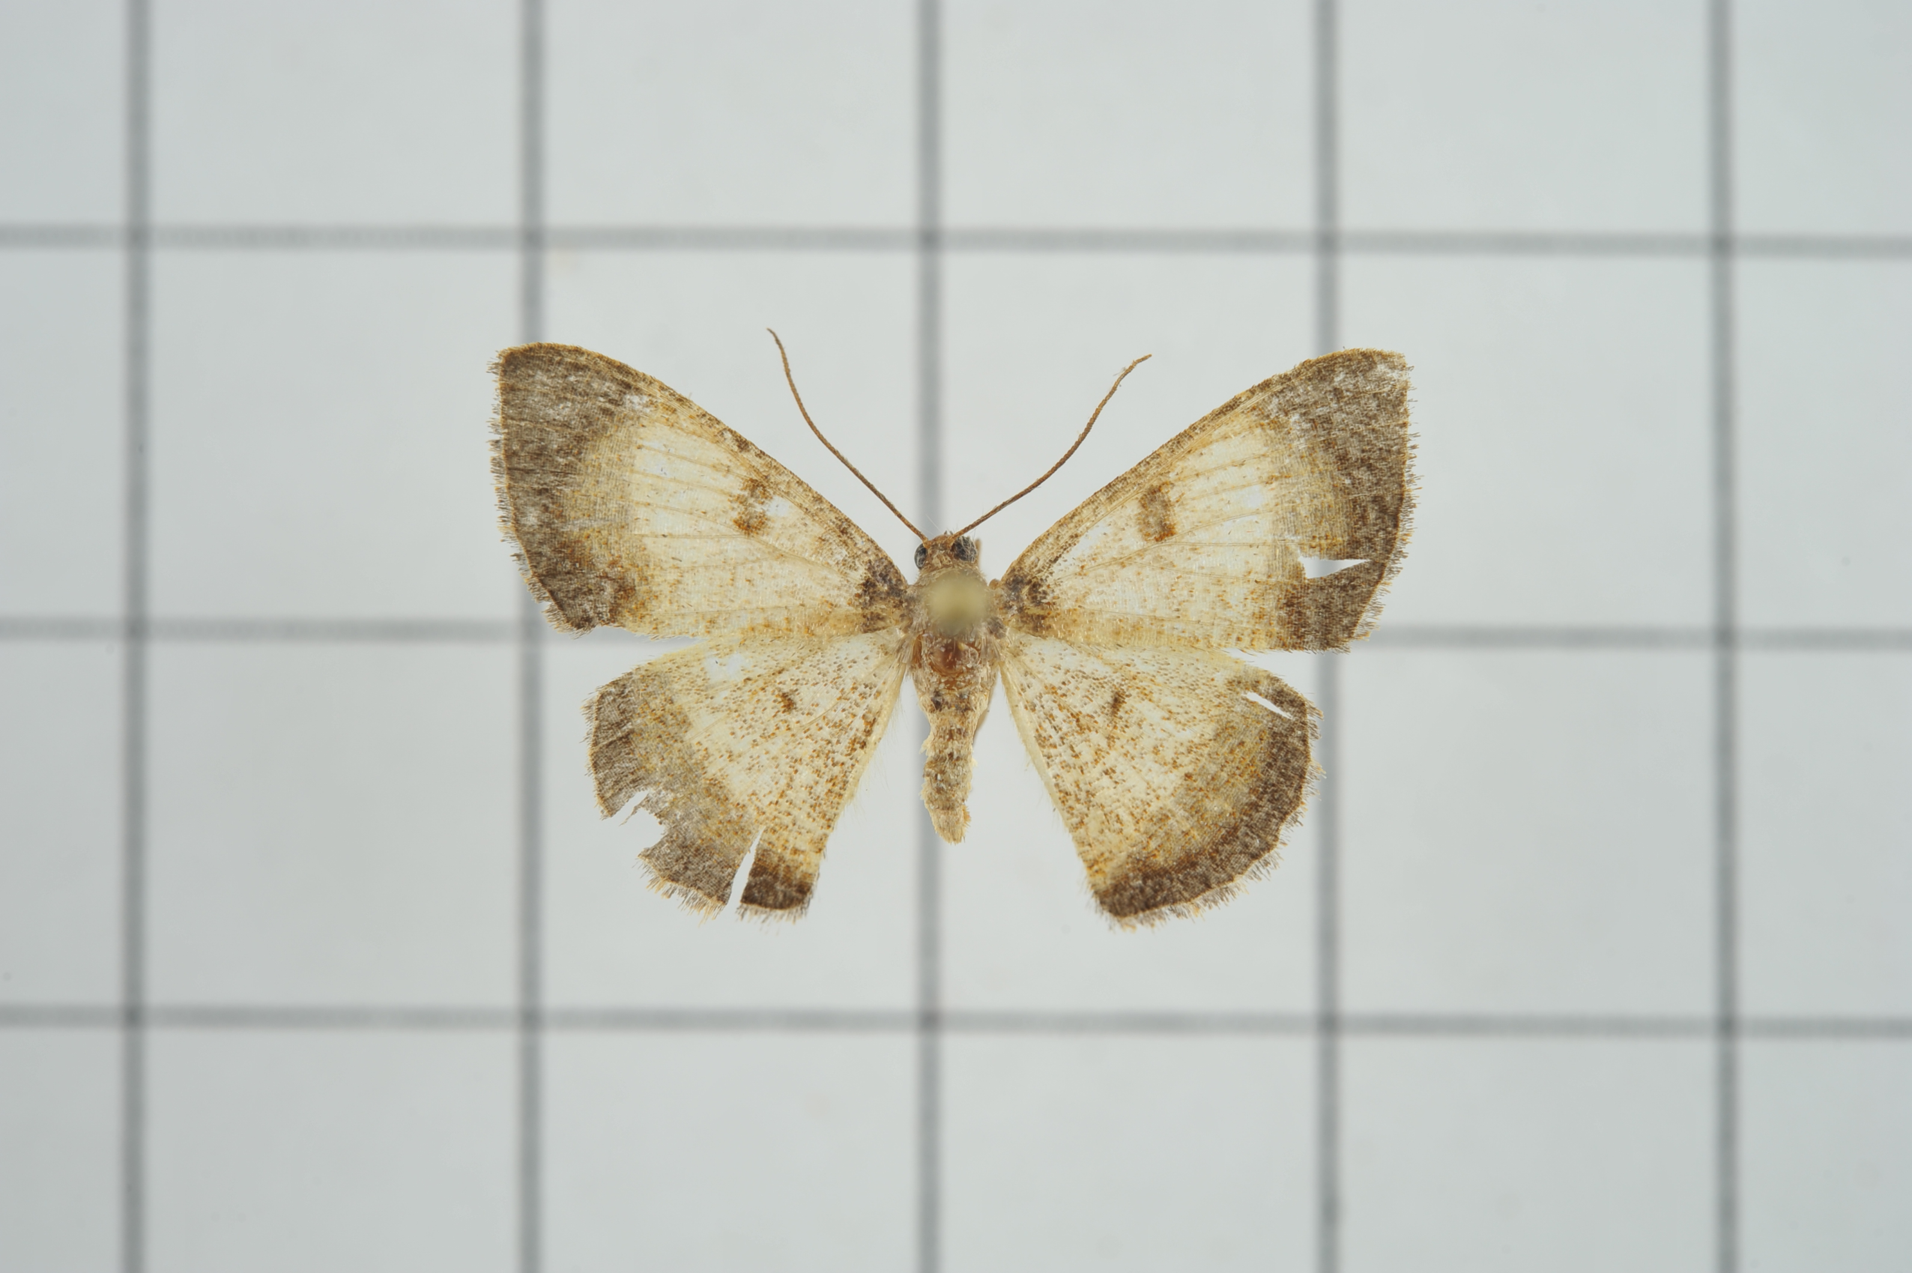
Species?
Hydatocapnia gemina
